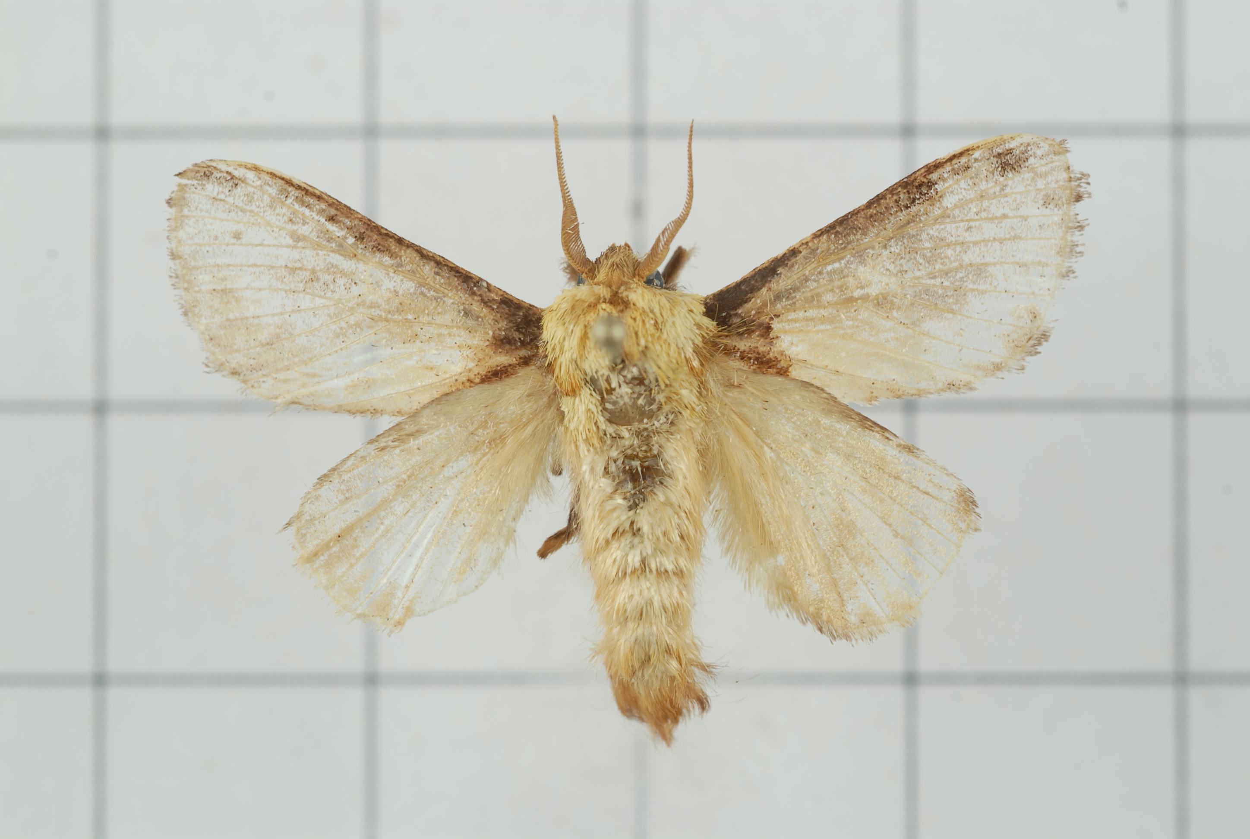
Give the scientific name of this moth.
Miresa fulgida
